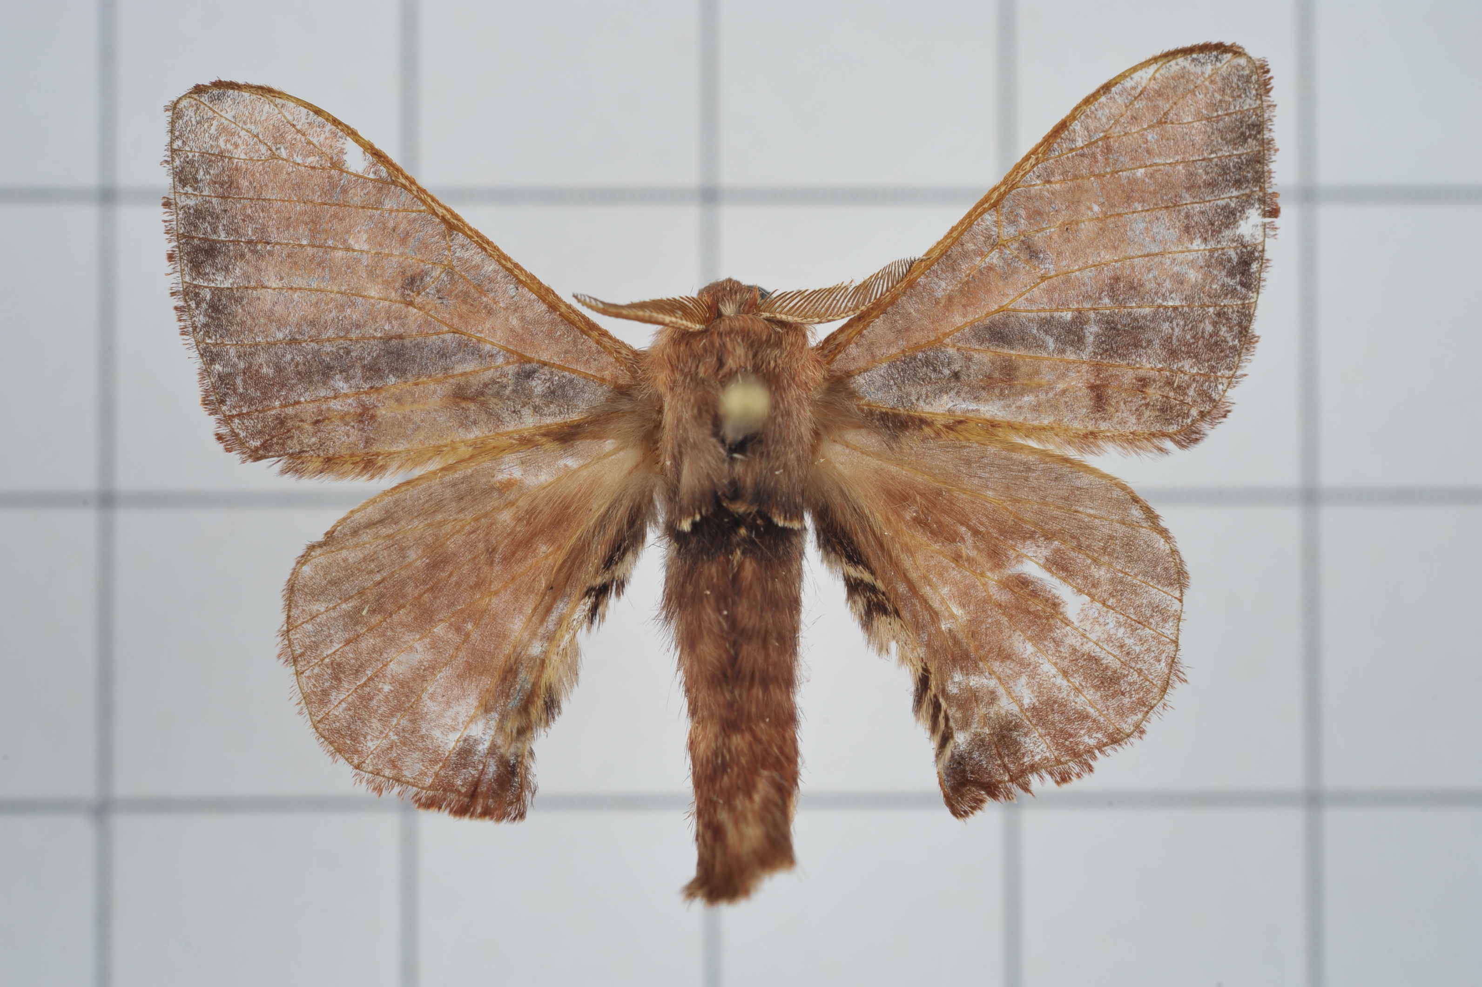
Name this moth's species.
Triuncina brunnea
